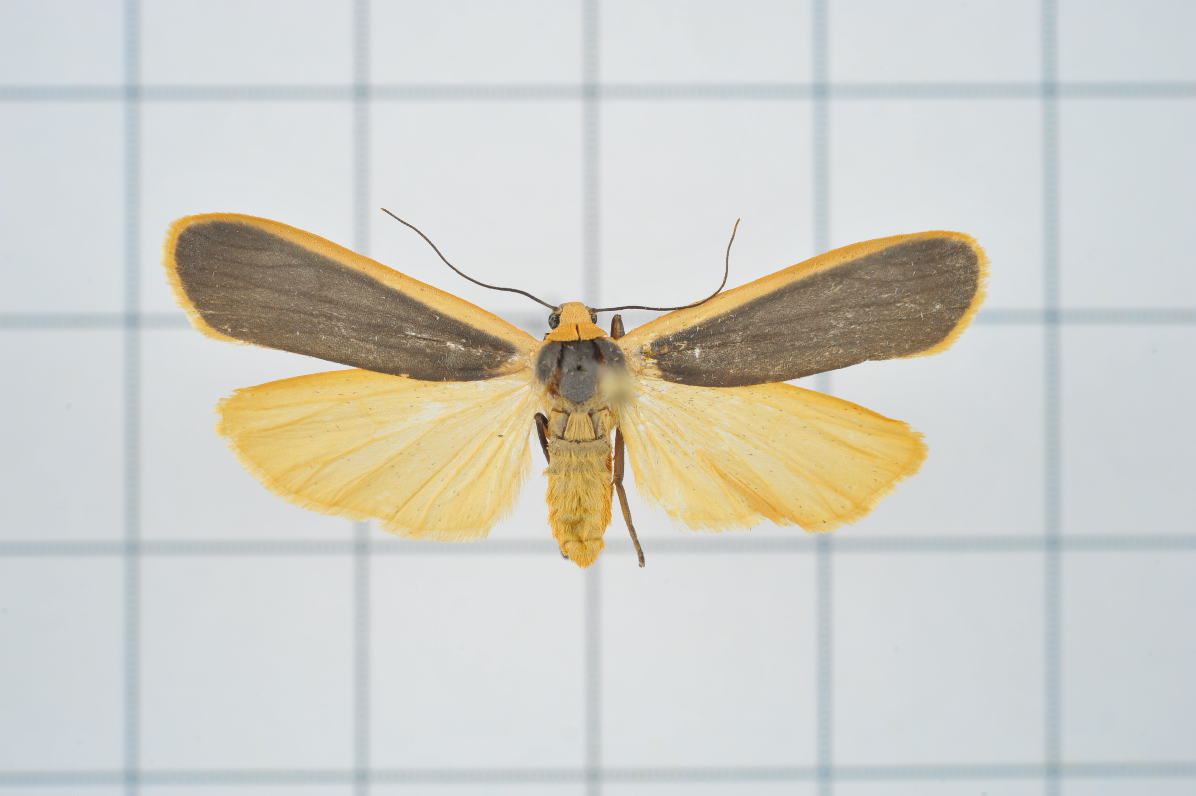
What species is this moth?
Brunia antica
